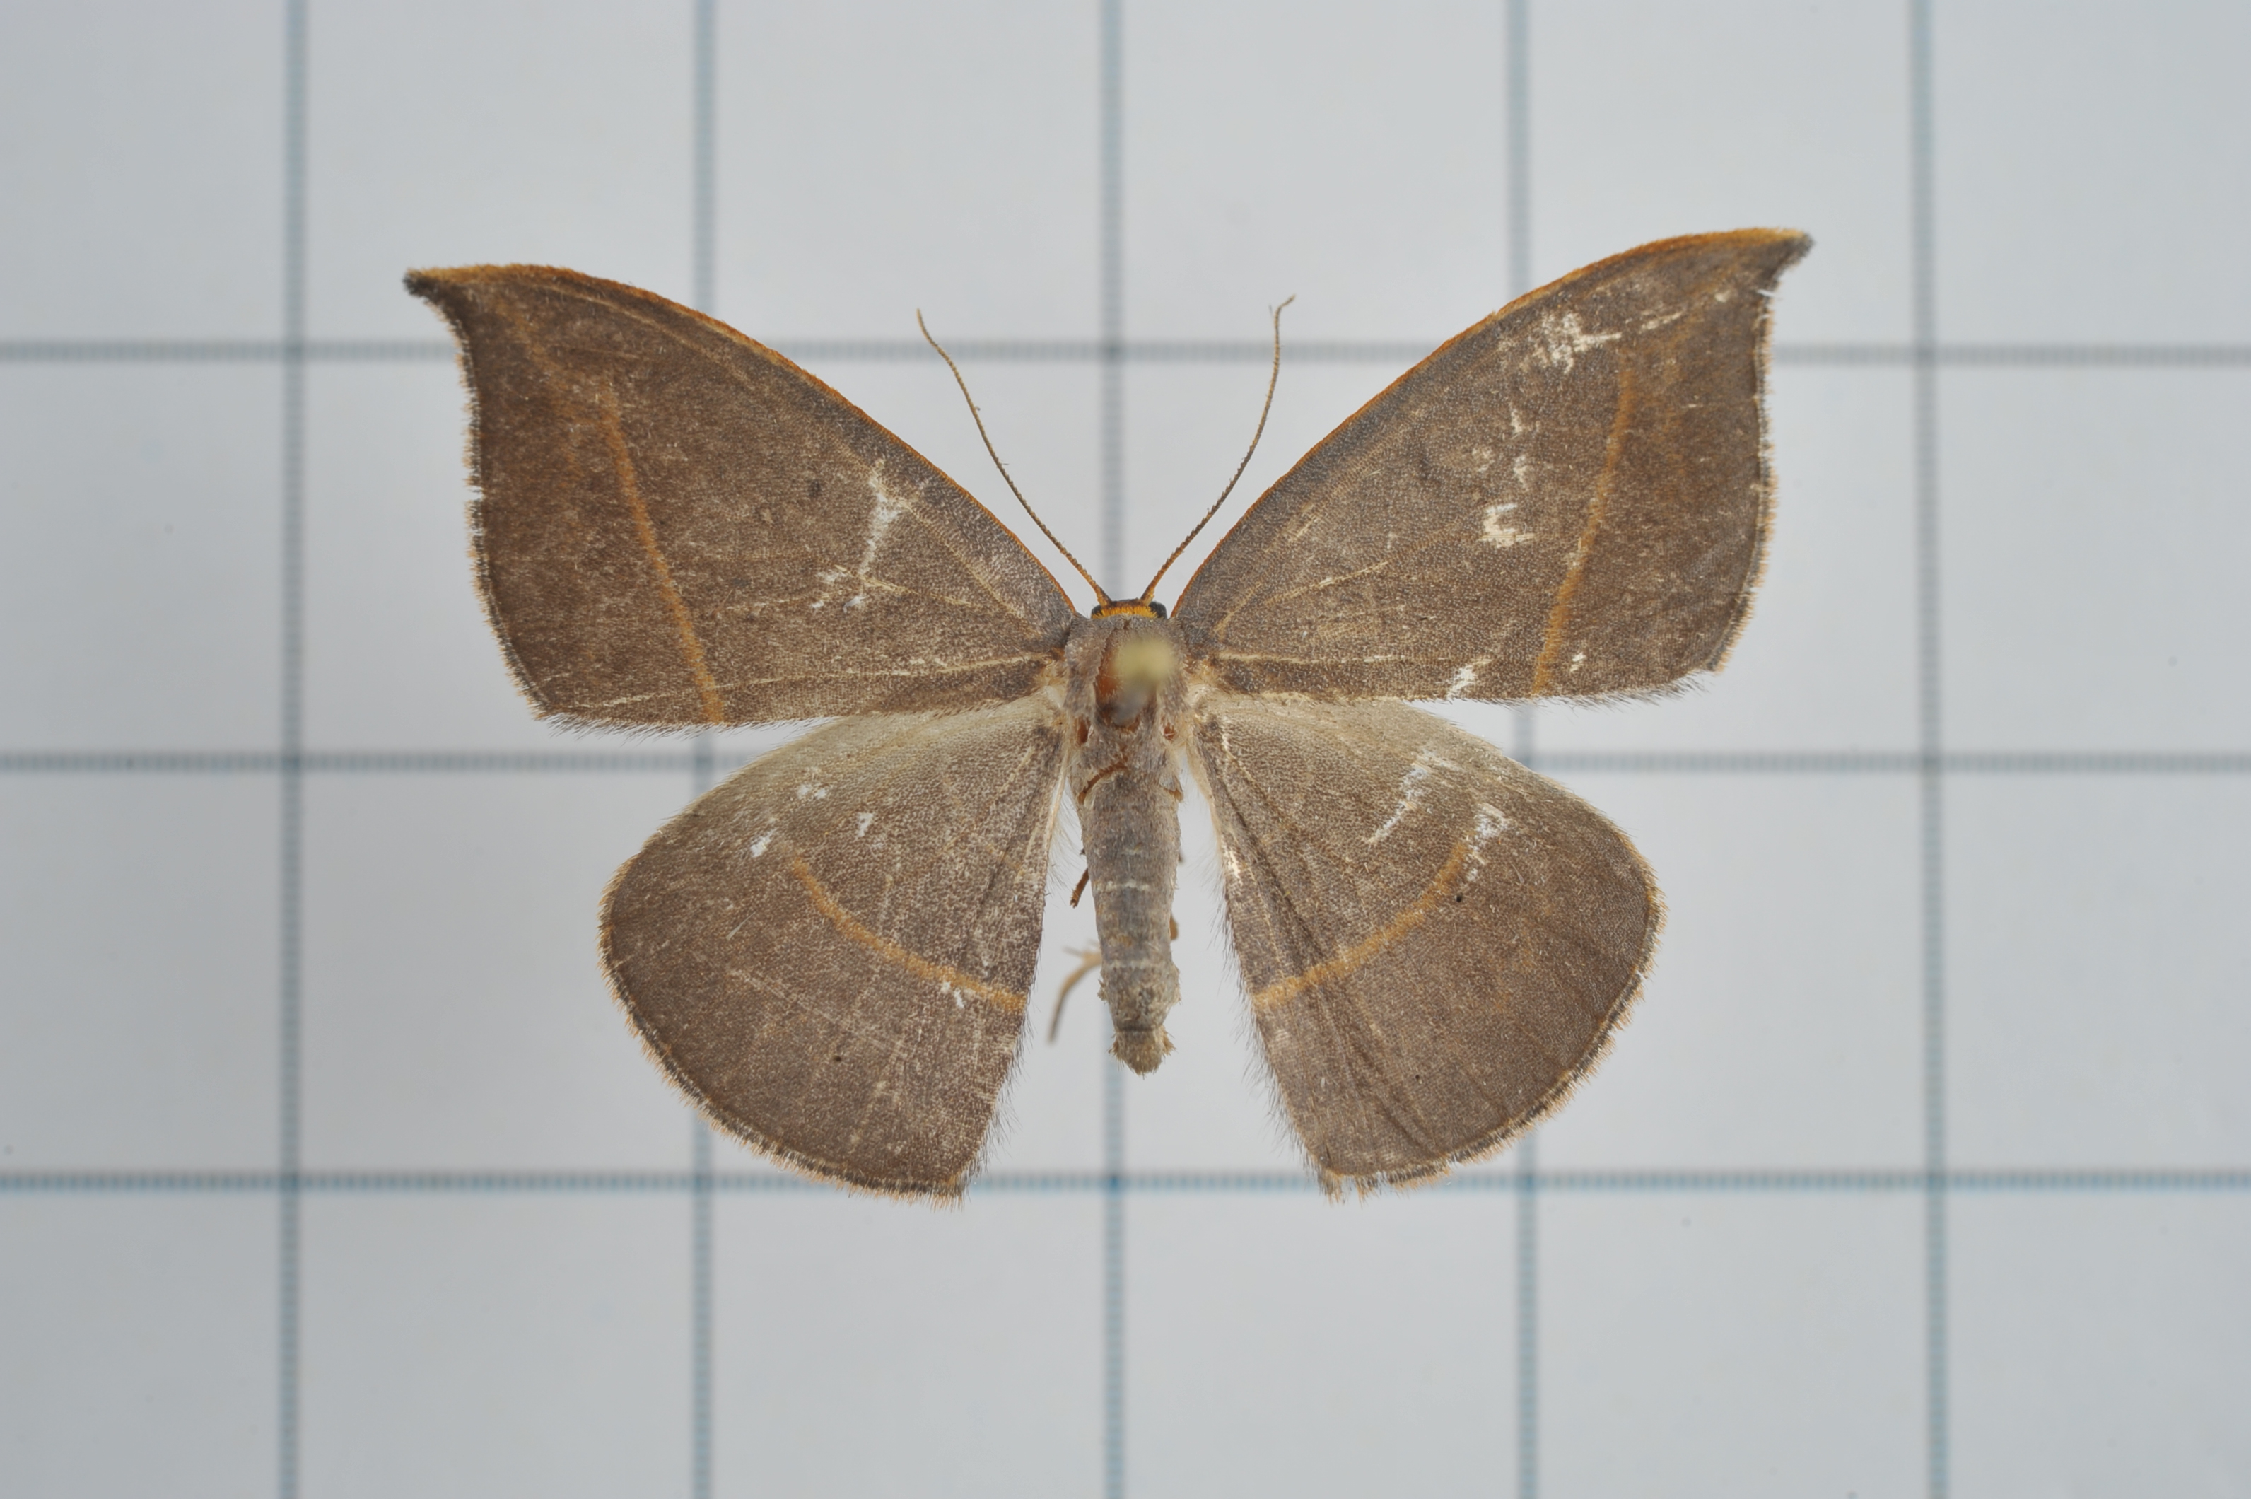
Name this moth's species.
Microblepsis violacea
